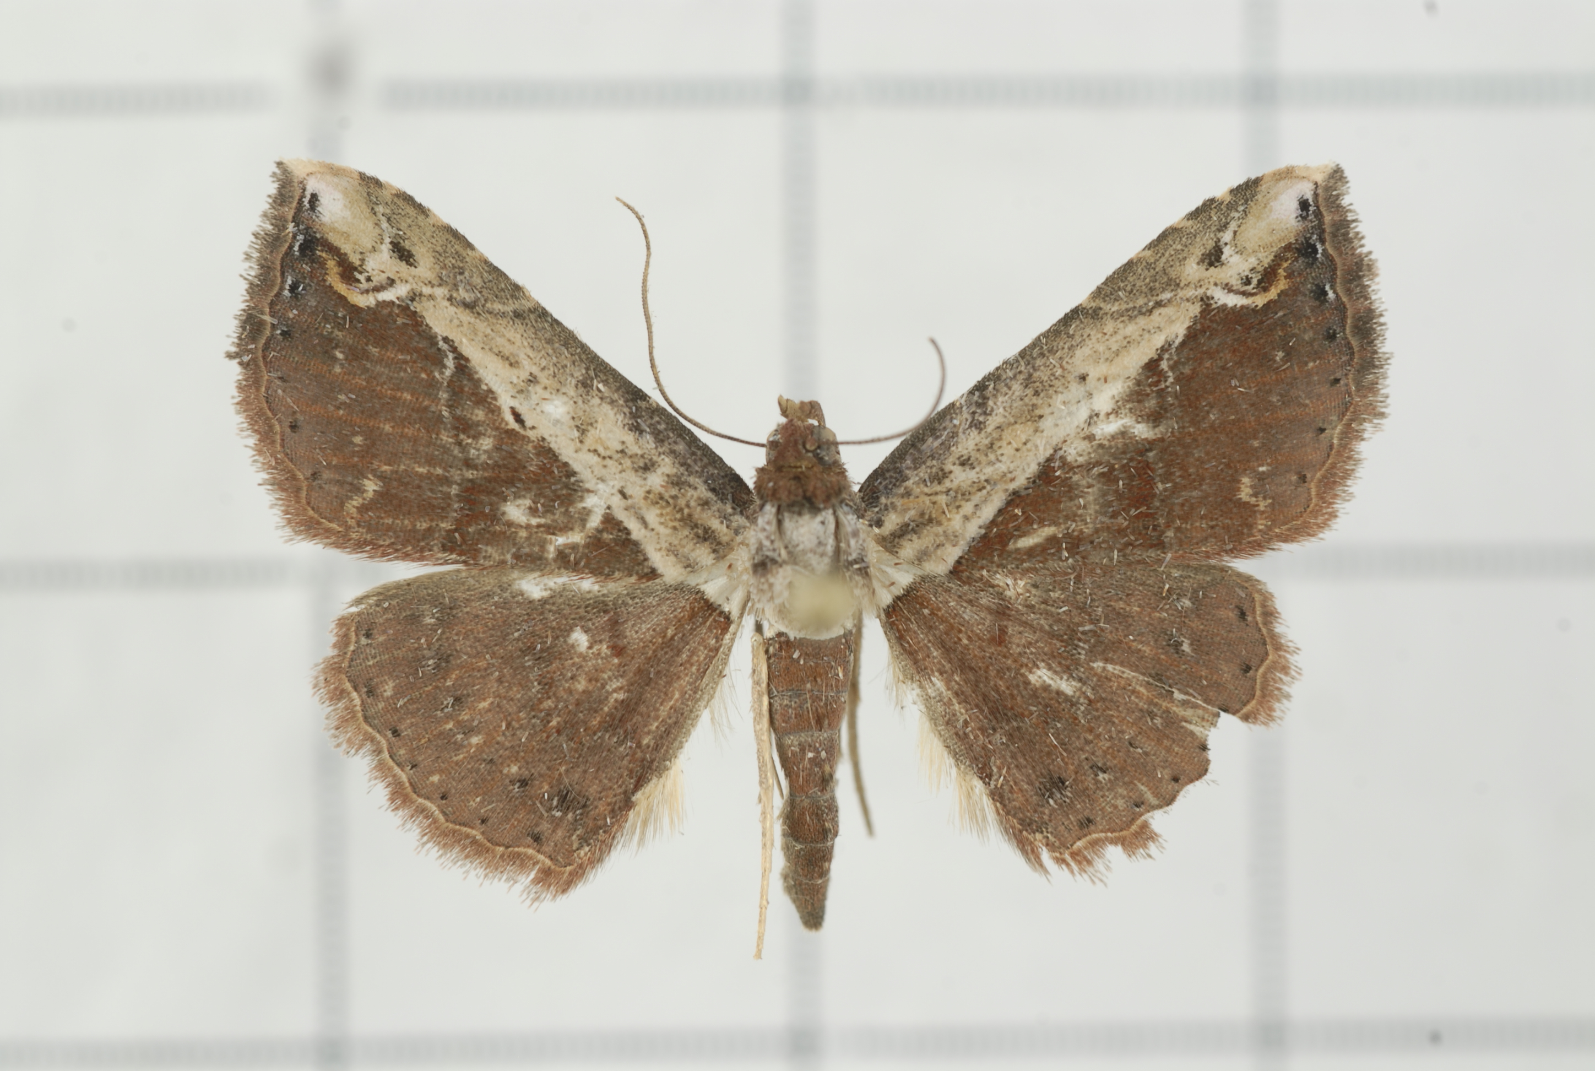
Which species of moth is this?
Zurobata vacillans
